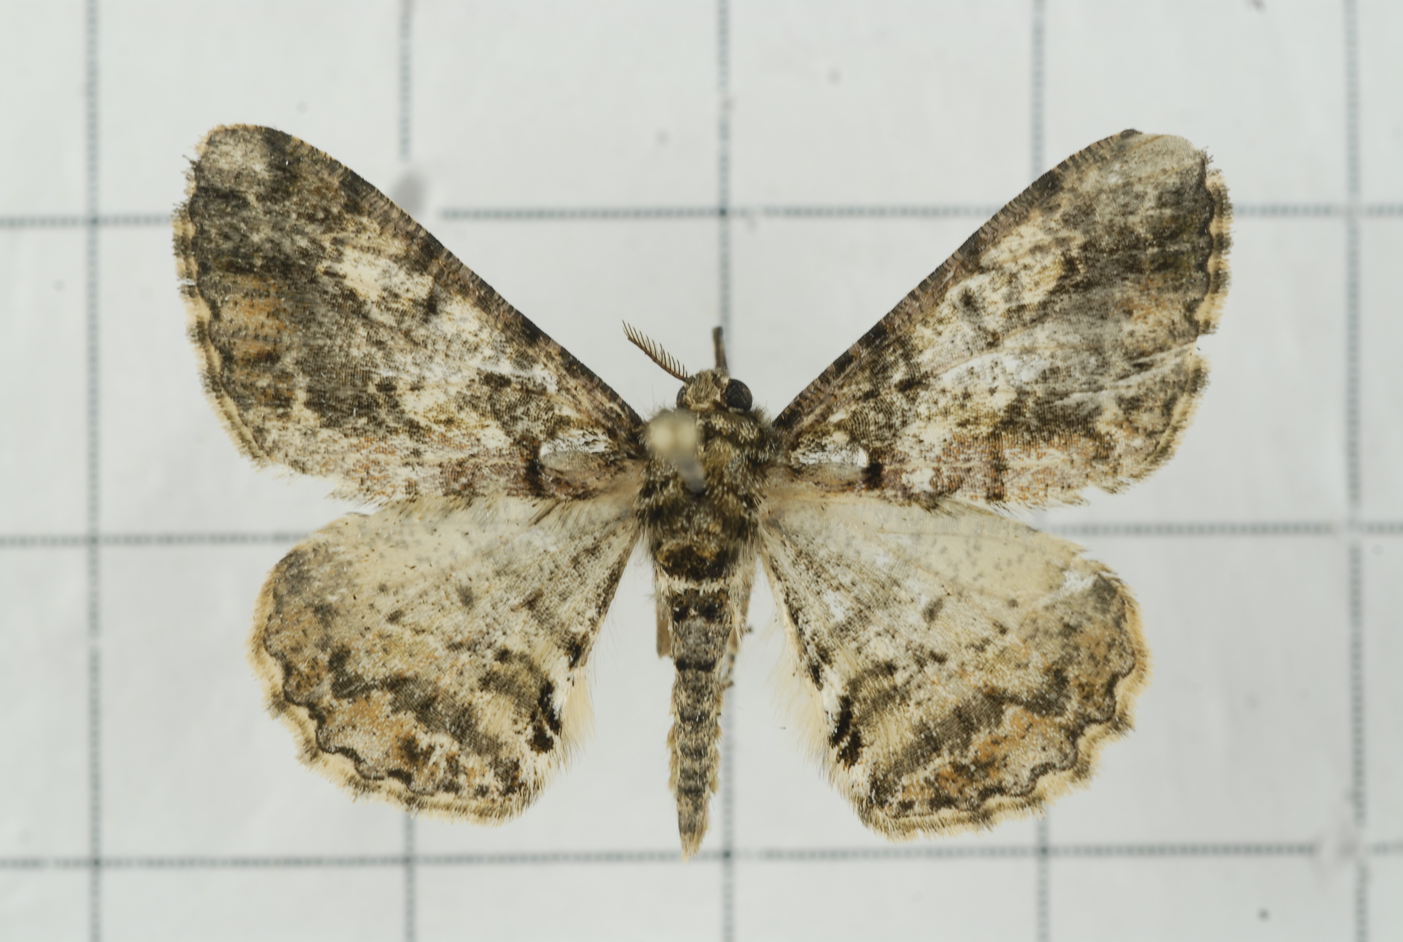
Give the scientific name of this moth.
Alcis taiwanovariegata
